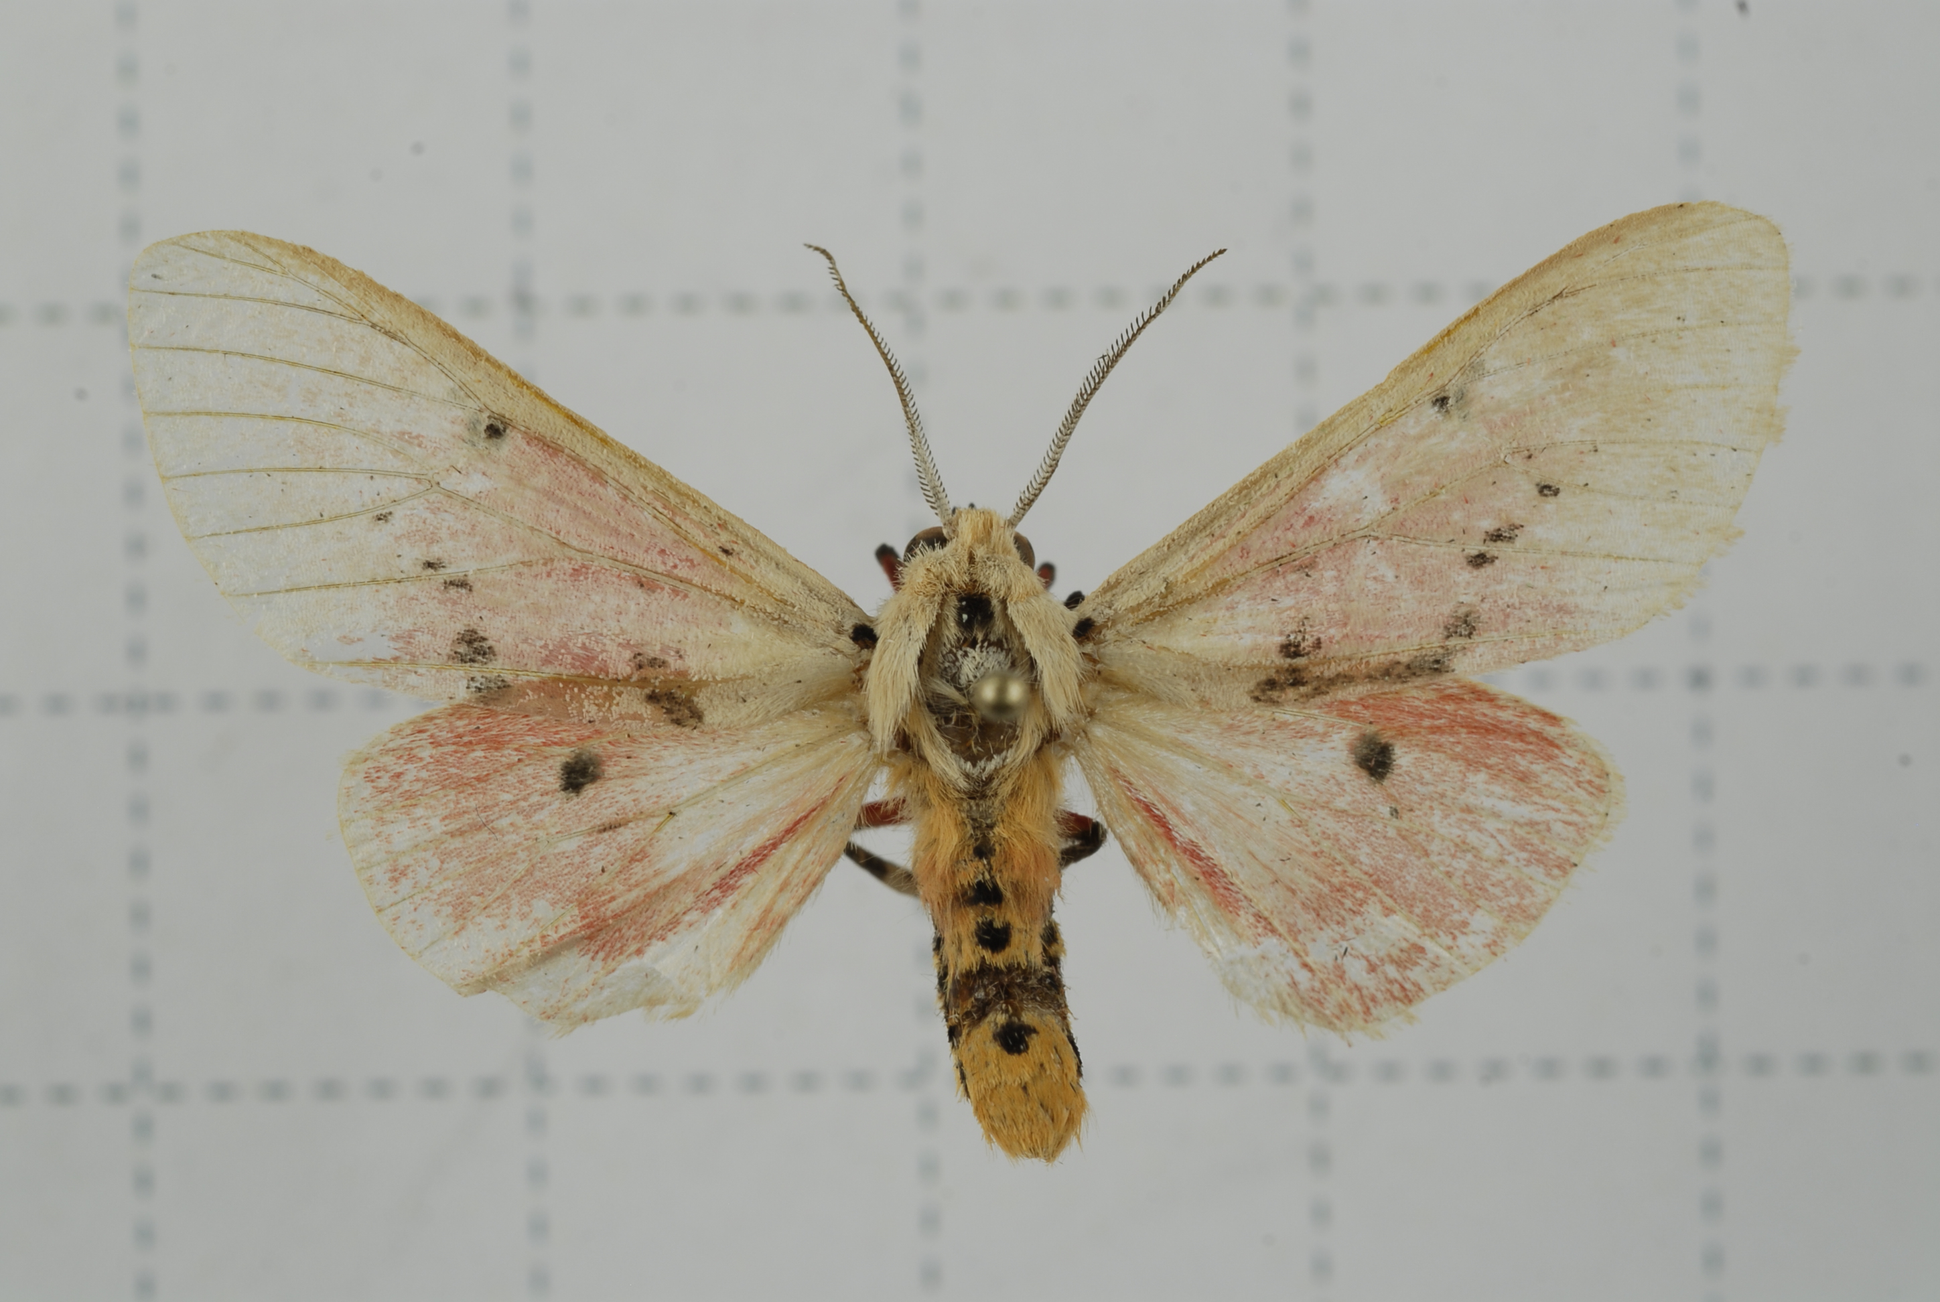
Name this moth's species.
Spilarctia postrubida
